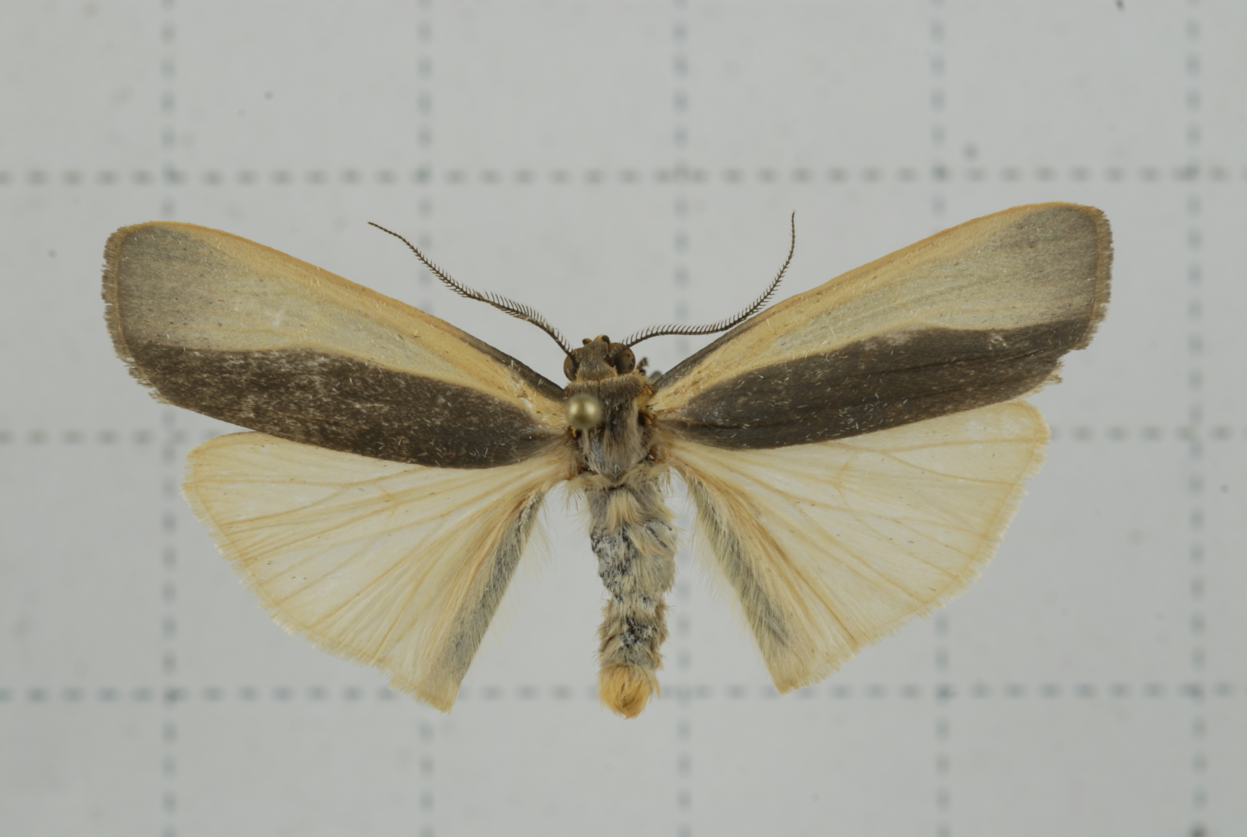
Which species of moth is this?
Hesudra divisa
